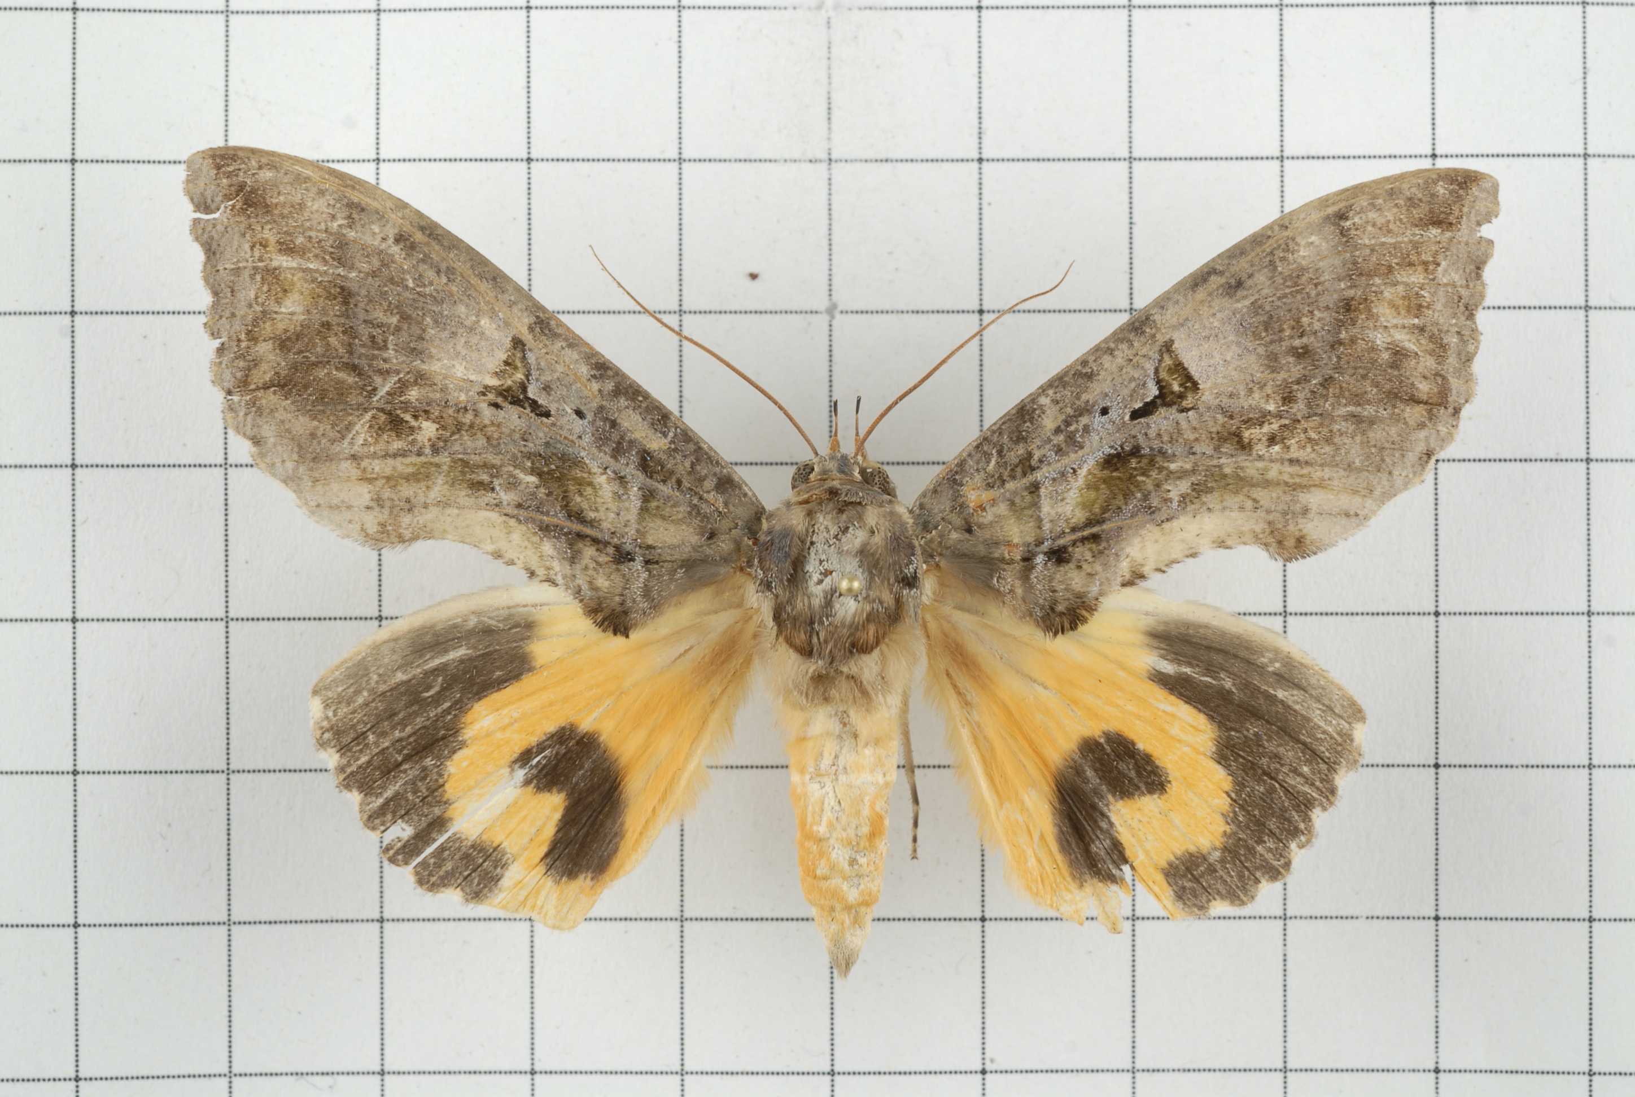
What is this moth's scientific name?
Eudocima phalonia
